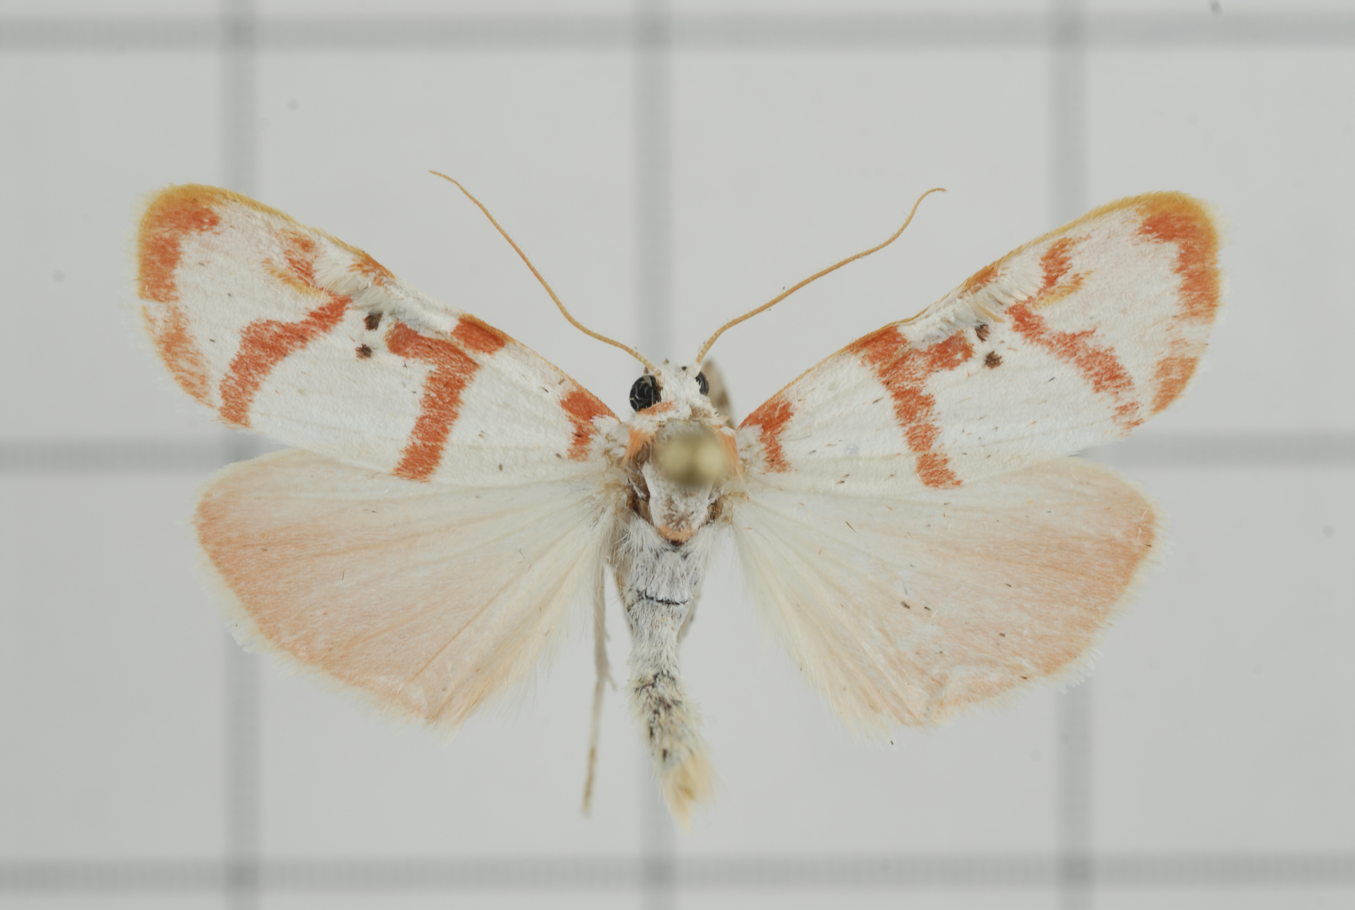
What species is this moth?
Cyana hamata hamata
